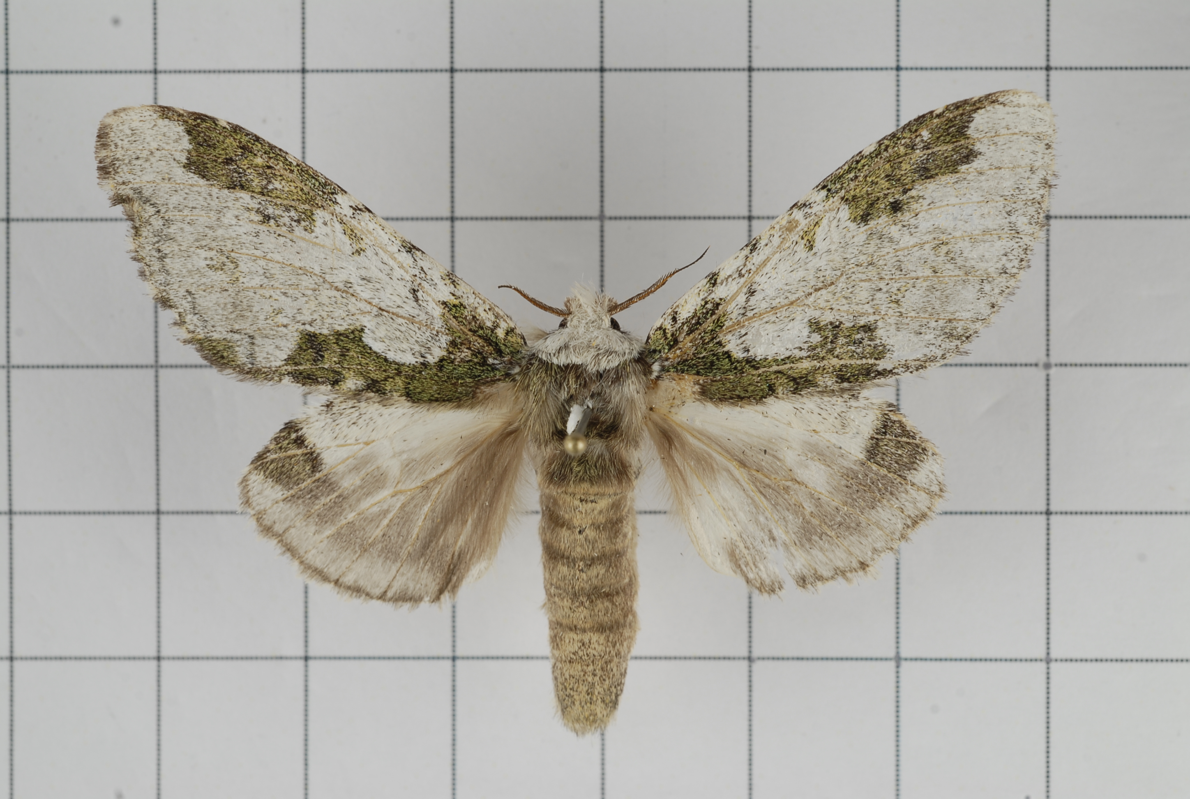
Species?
Syntypistis comatus
